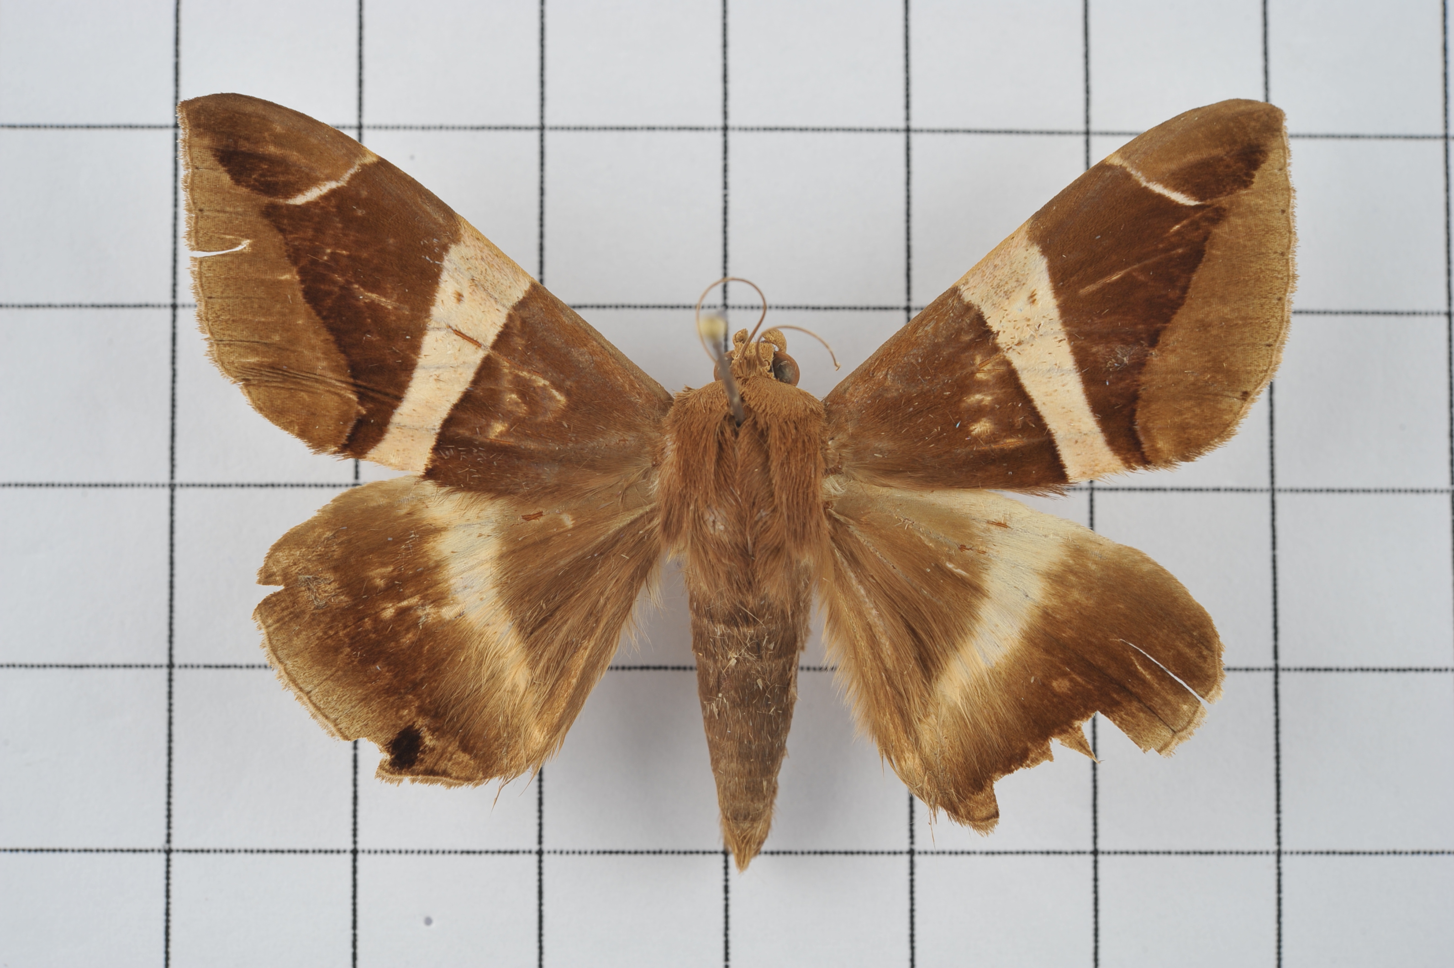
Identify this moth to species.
Bastilla praetermissa
